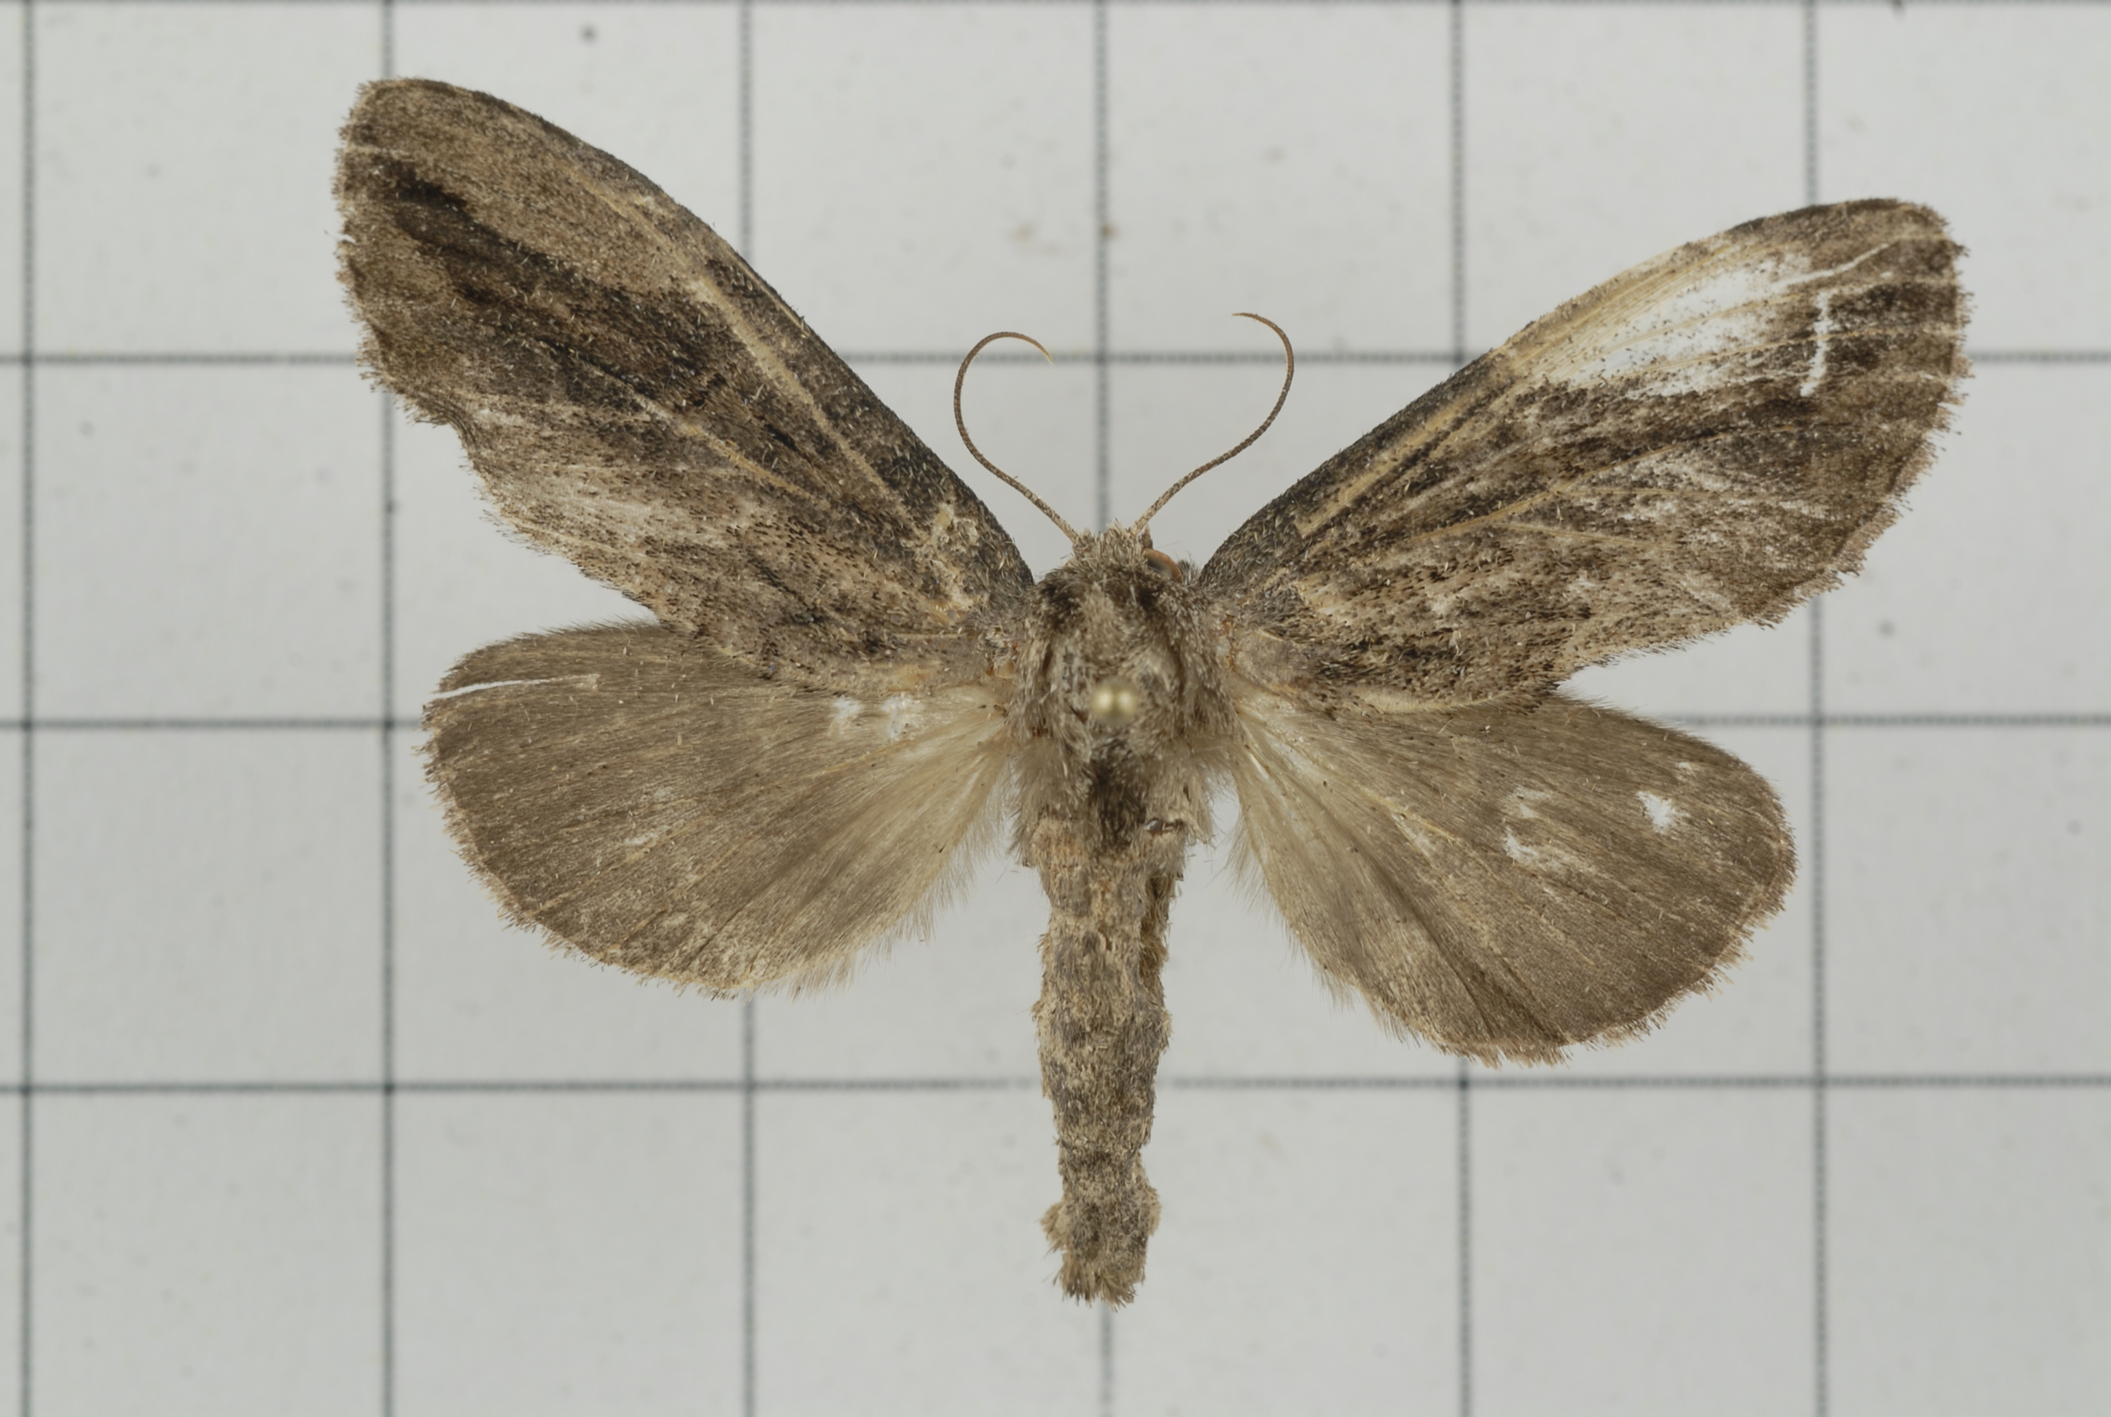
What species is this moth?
Allodontoides tenebrosa
